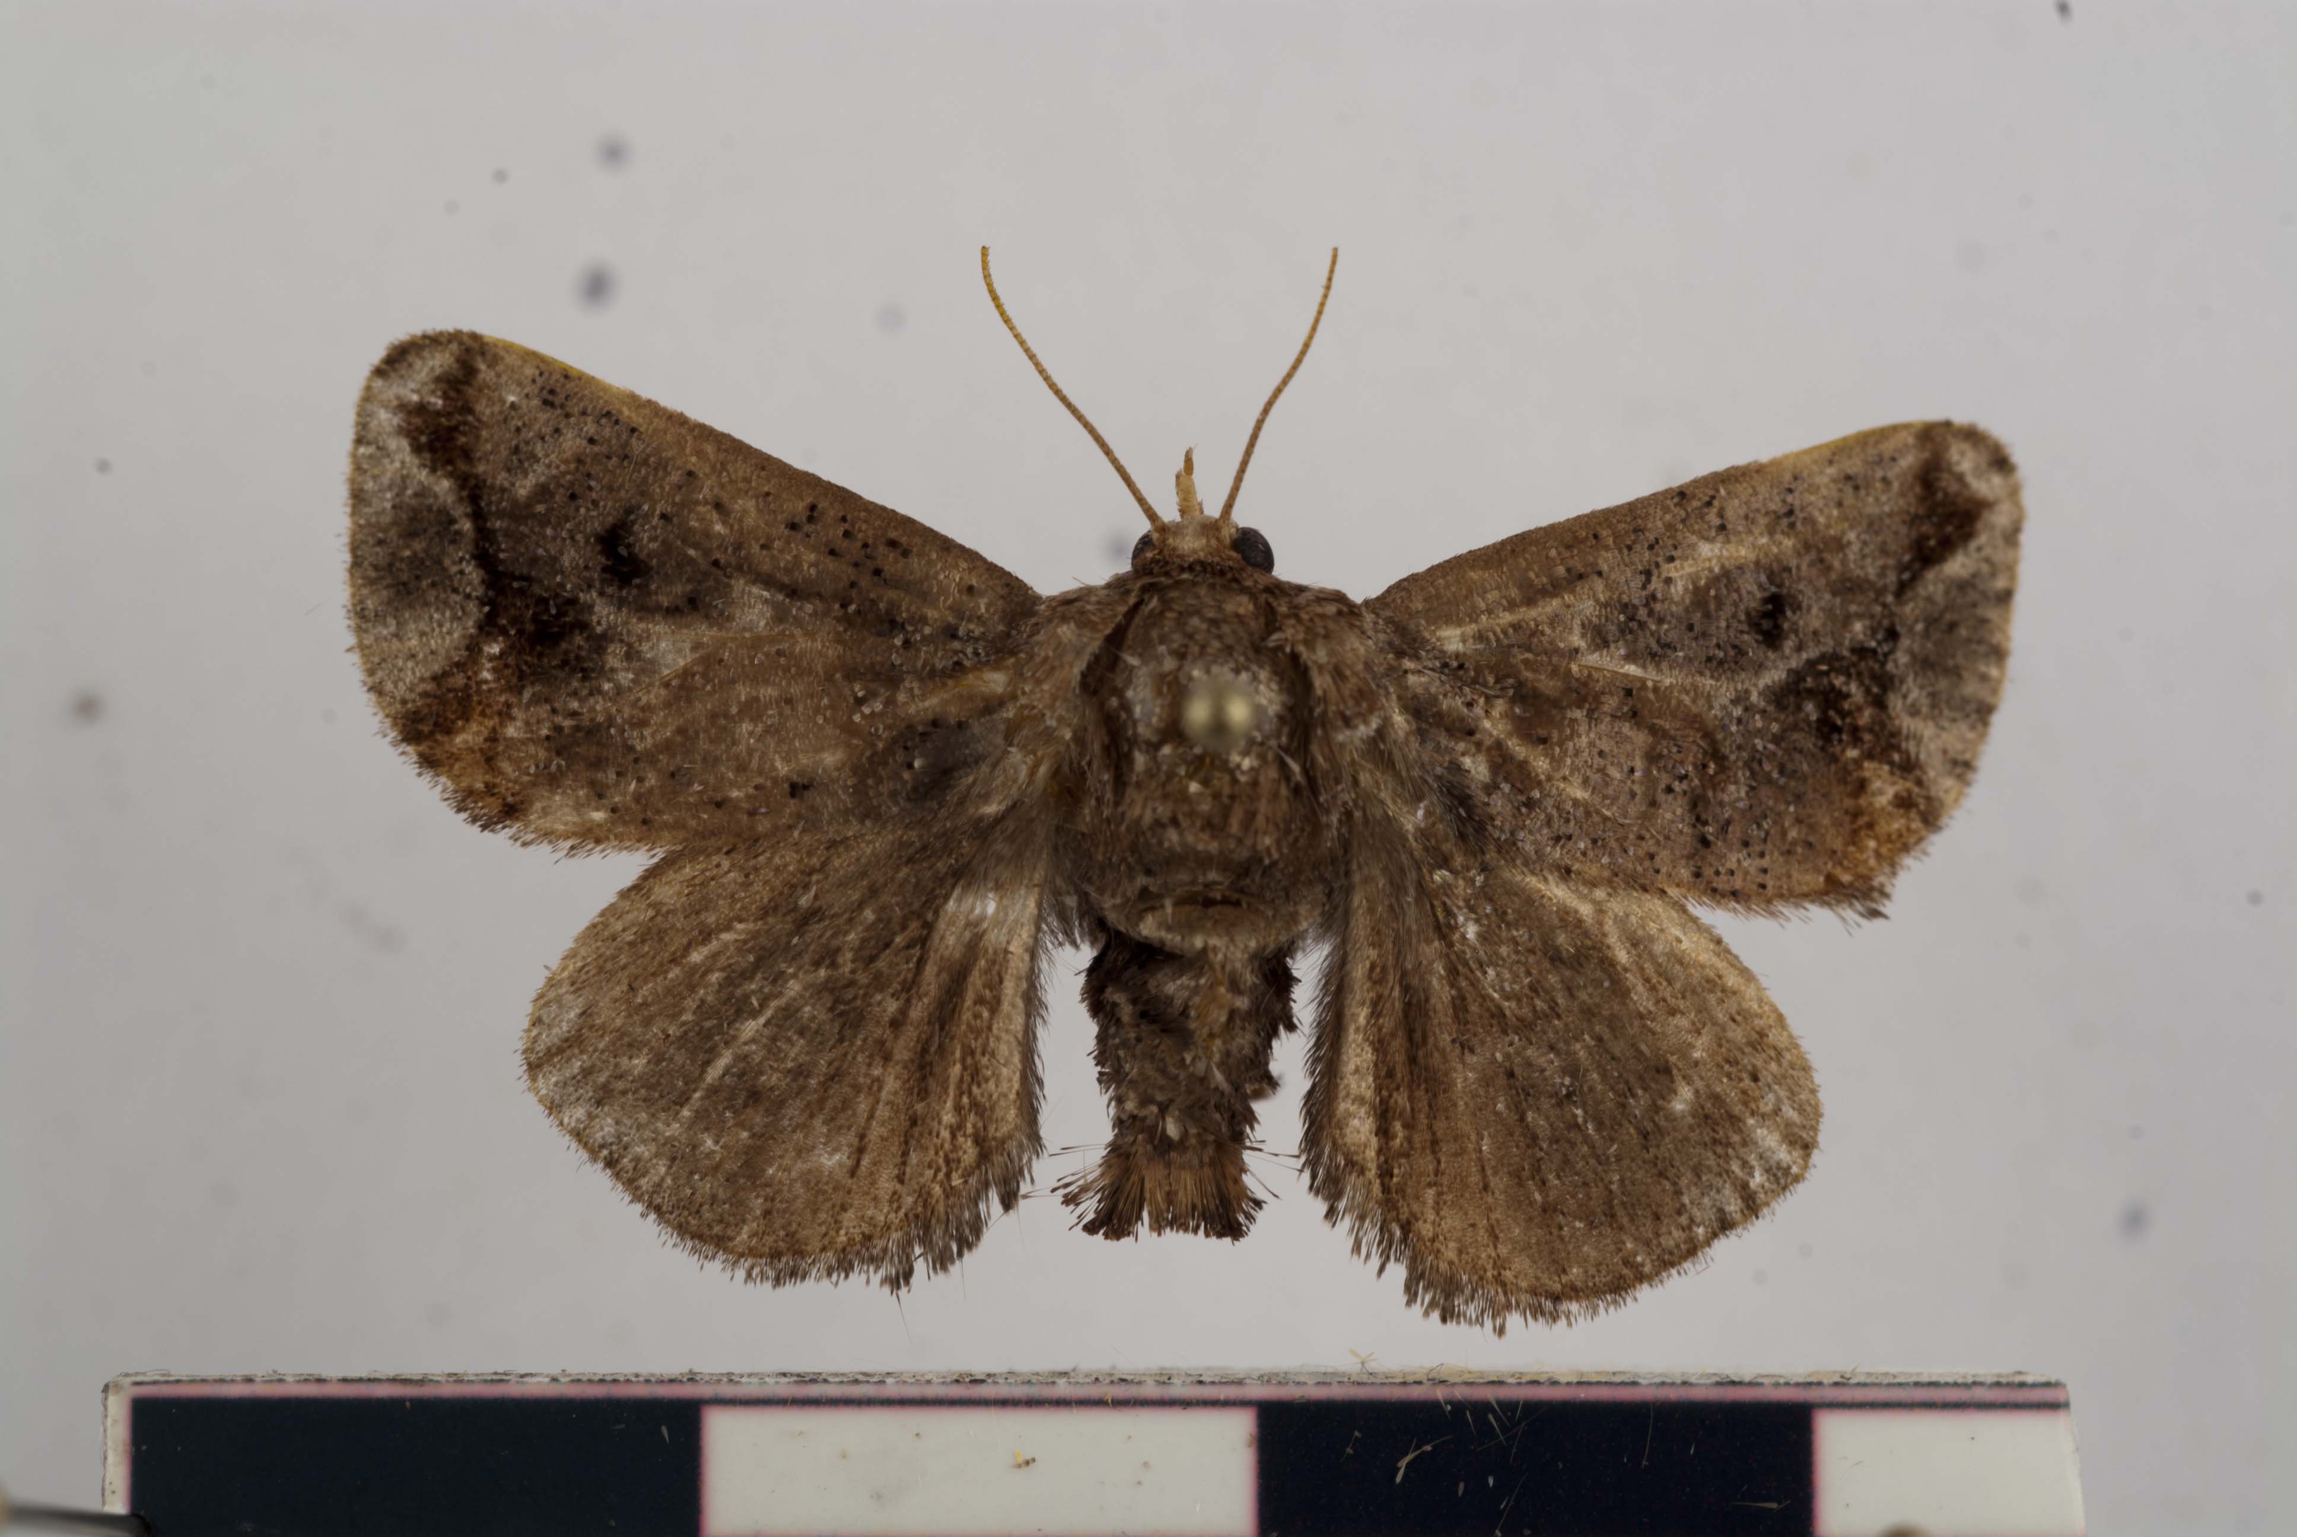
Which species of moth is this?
Phlossa conjuncta
